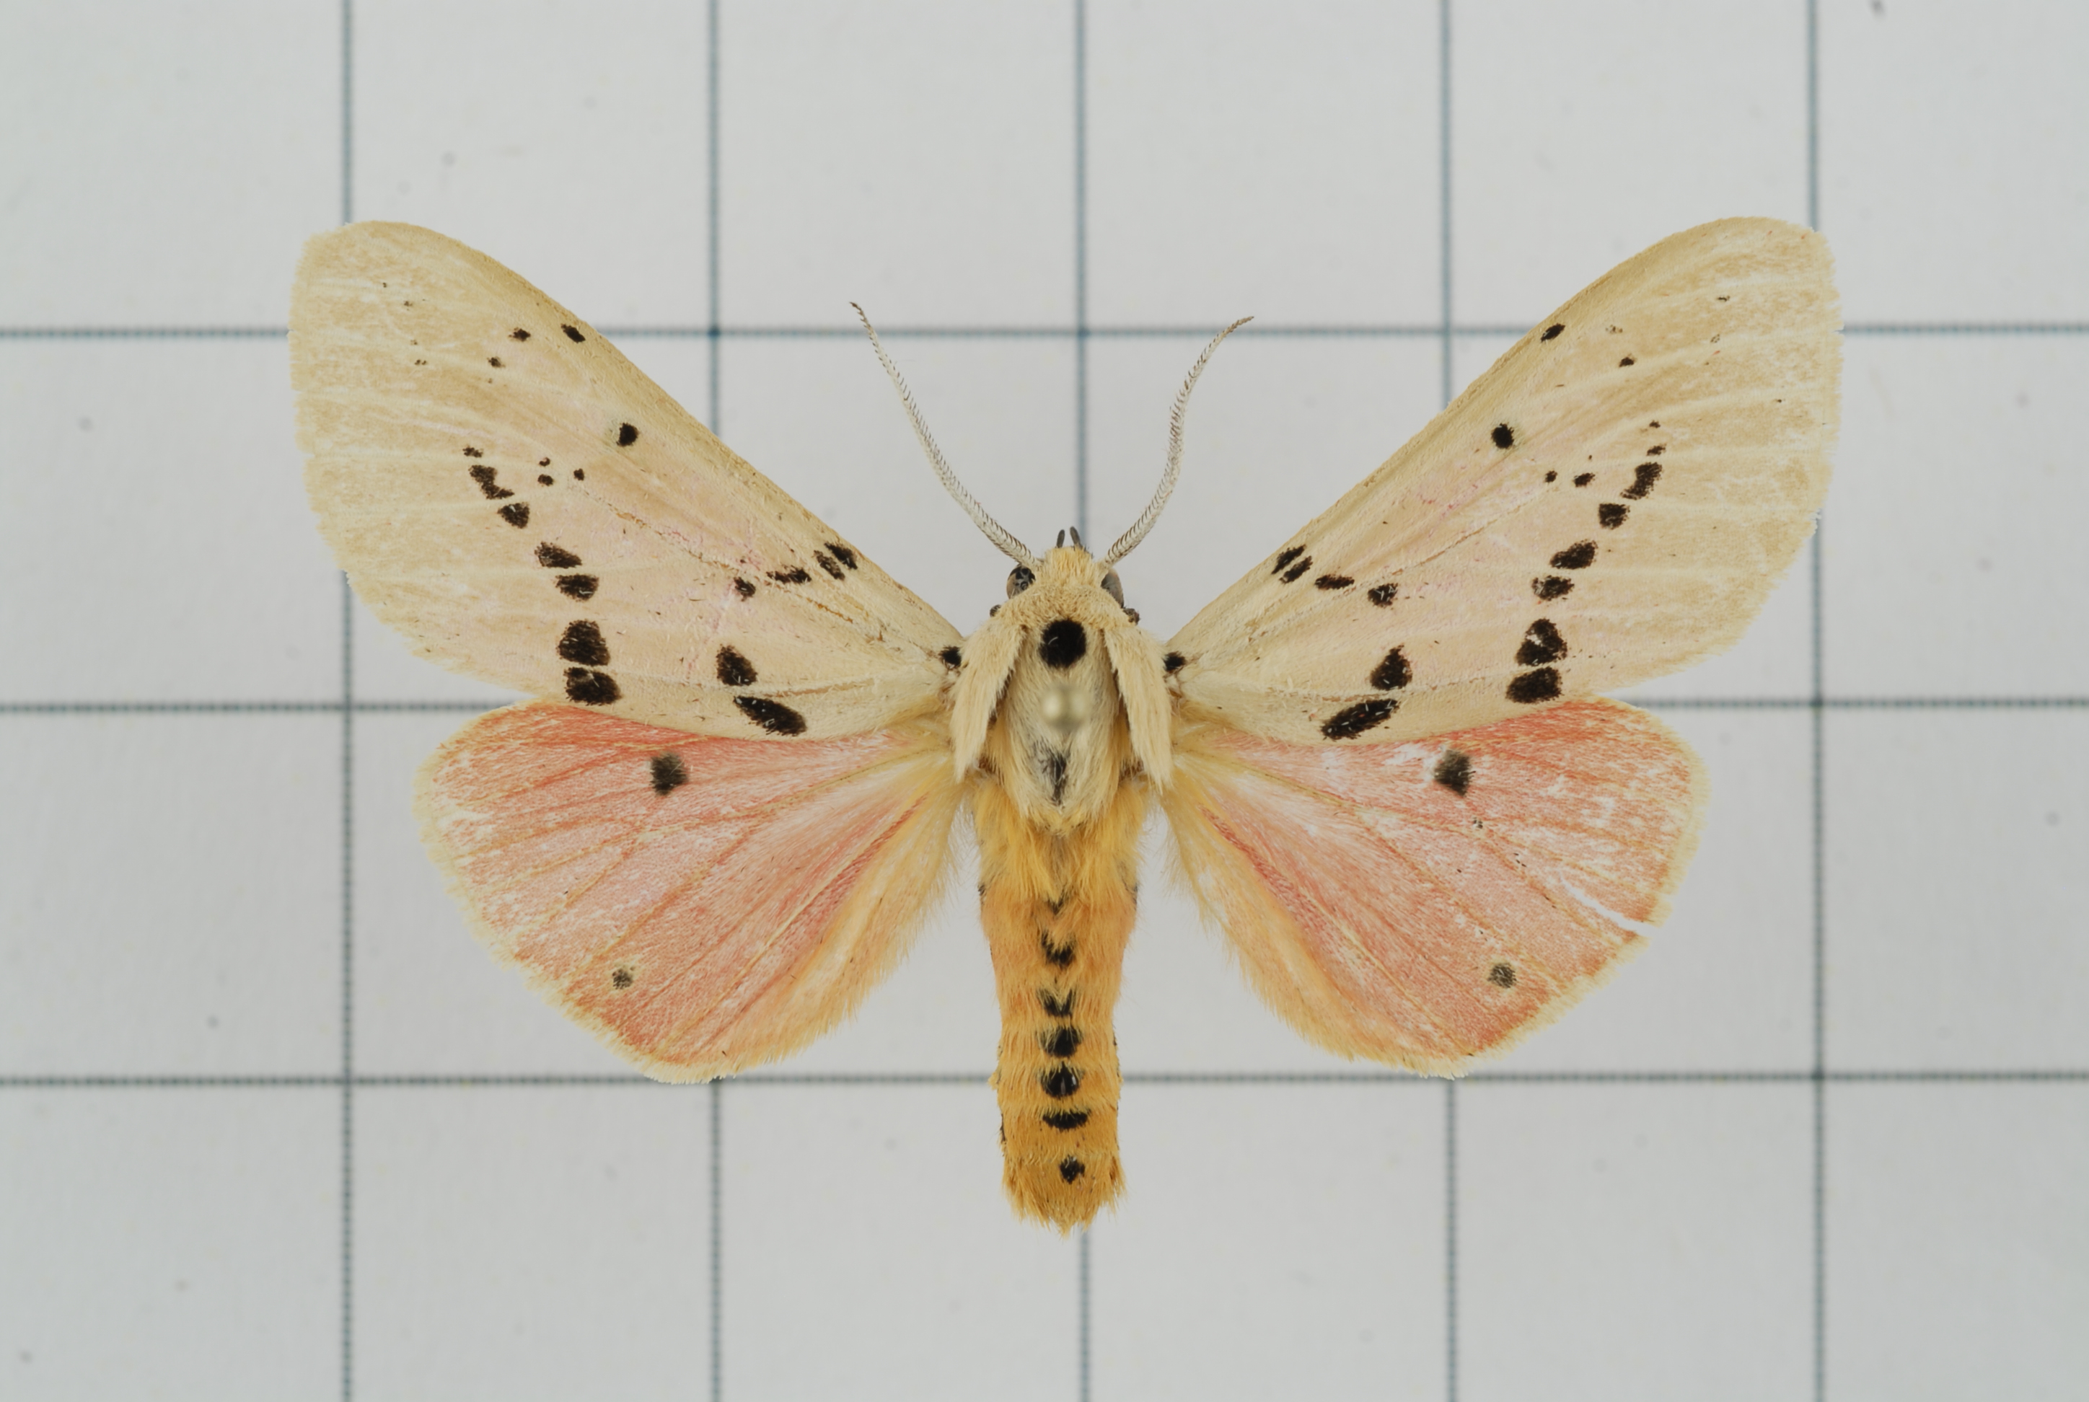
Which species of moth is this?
Spilarctia postrubida
